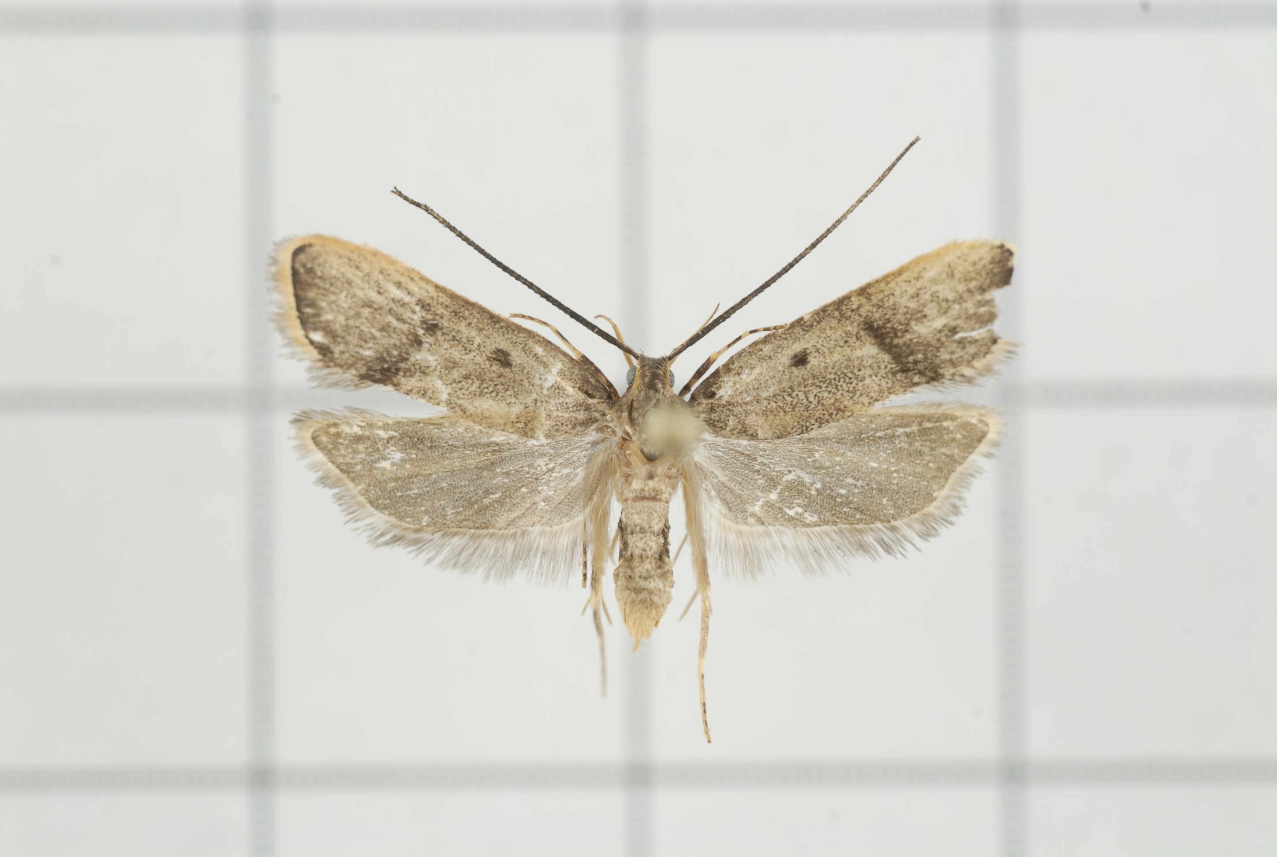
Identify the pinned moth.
Spatulignatha olaxana
